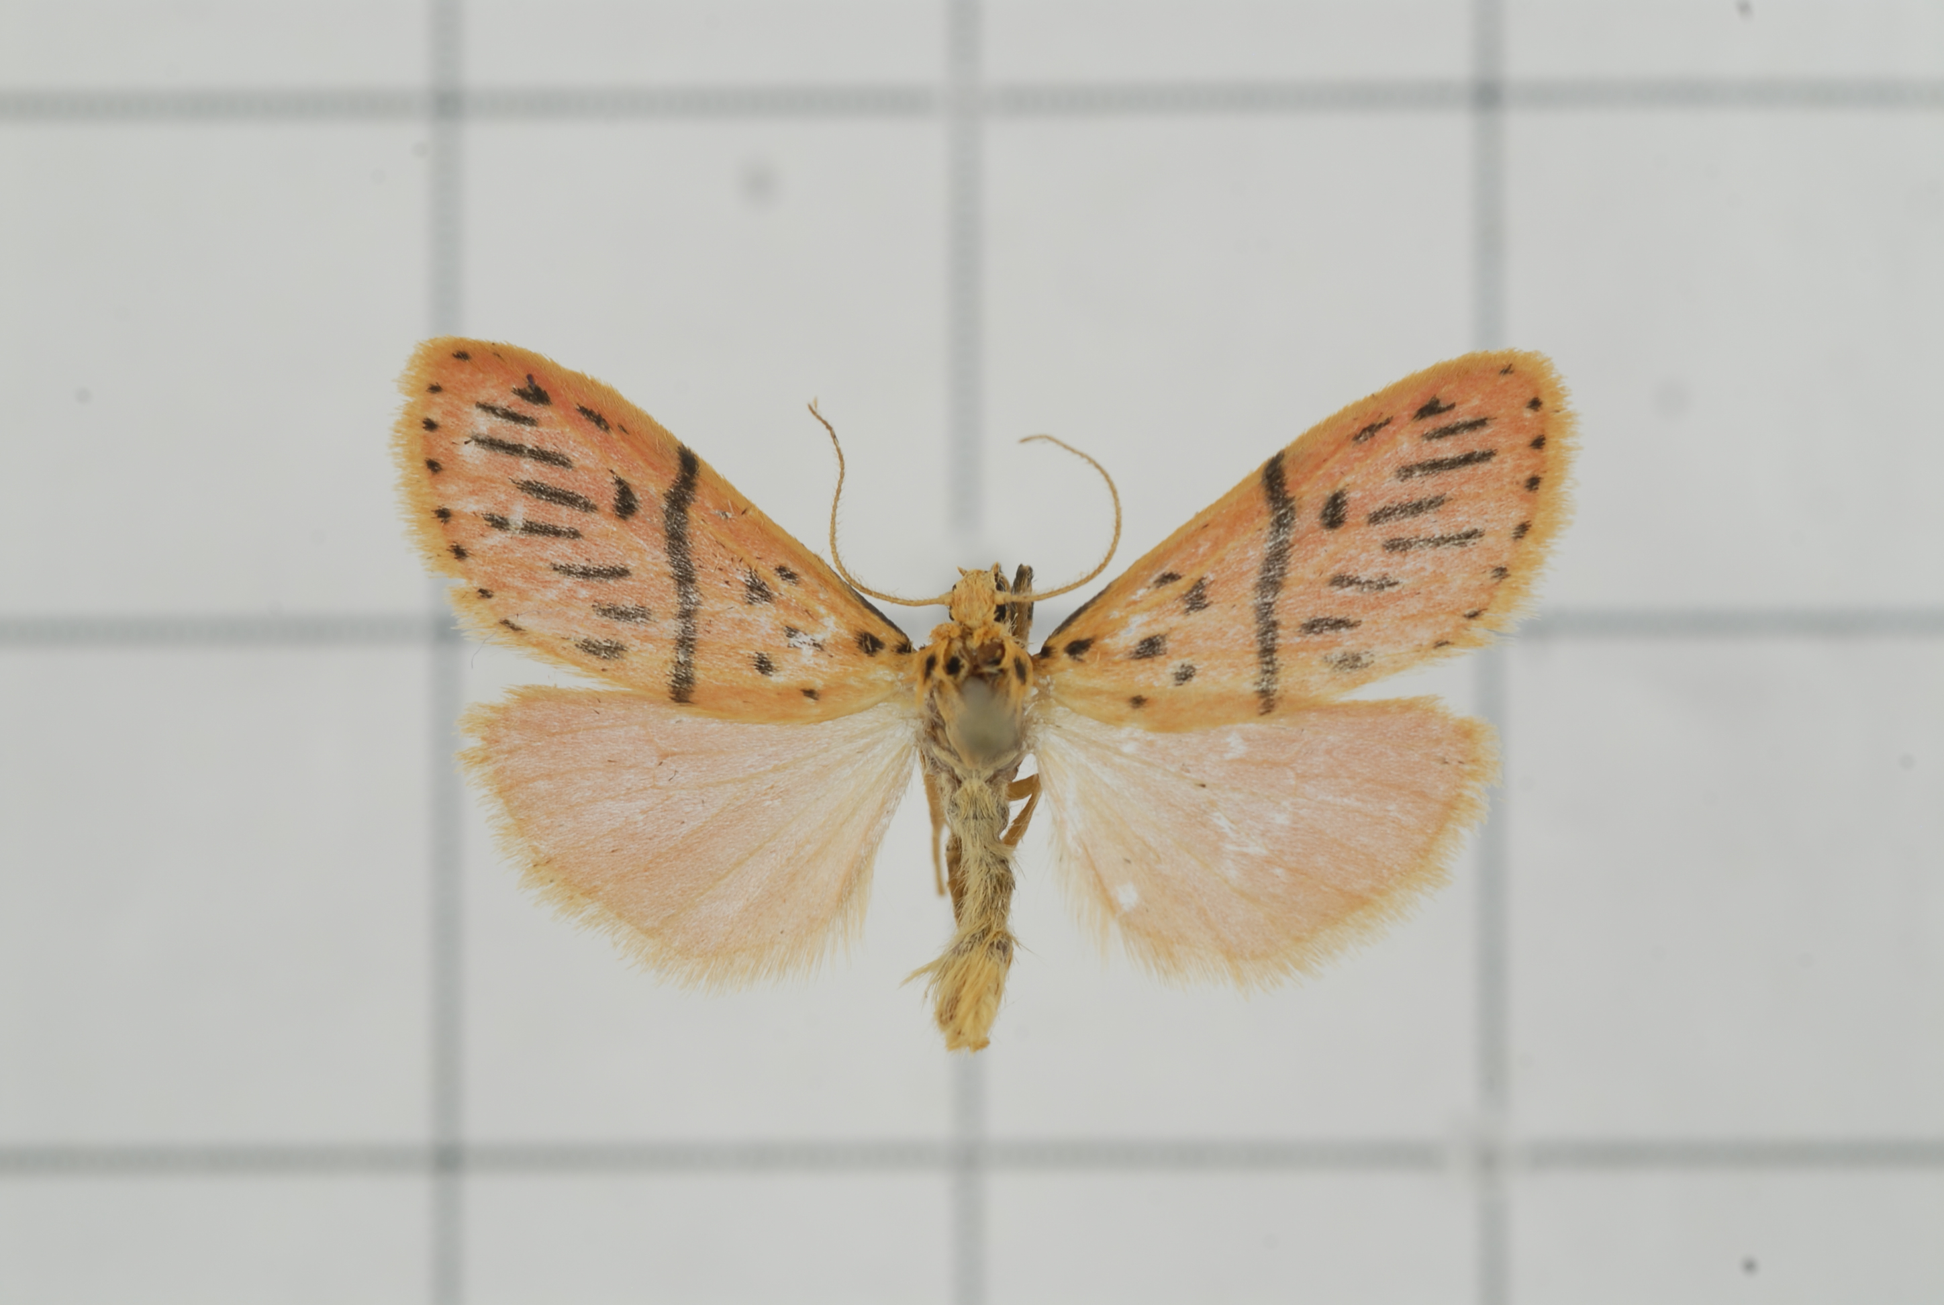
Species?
Miltochrista acteola
